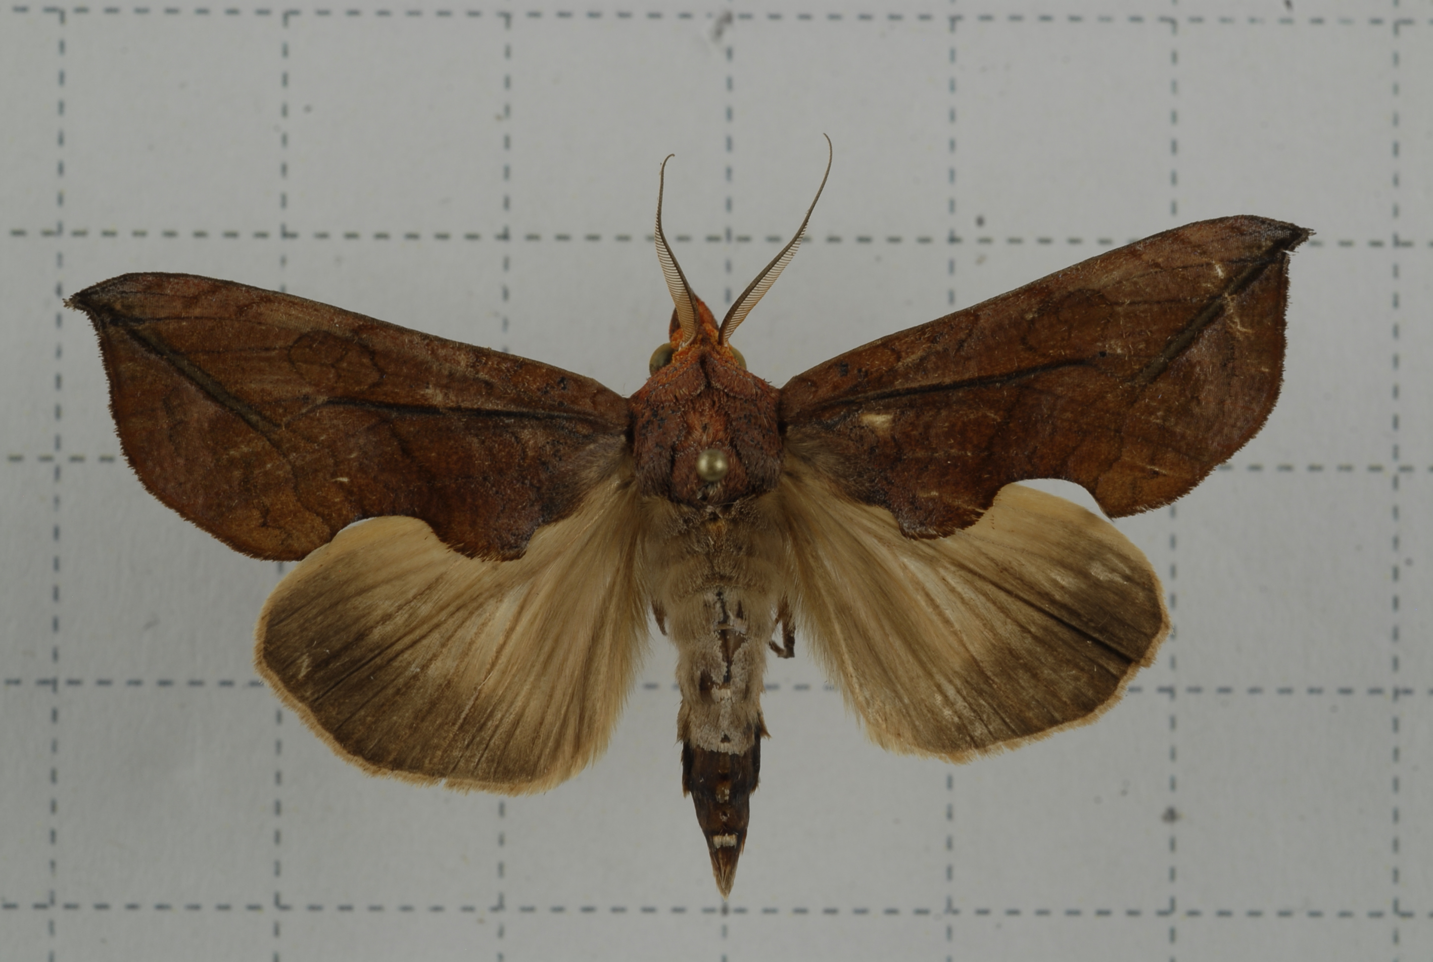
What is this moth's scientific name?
Oraesia excavata
